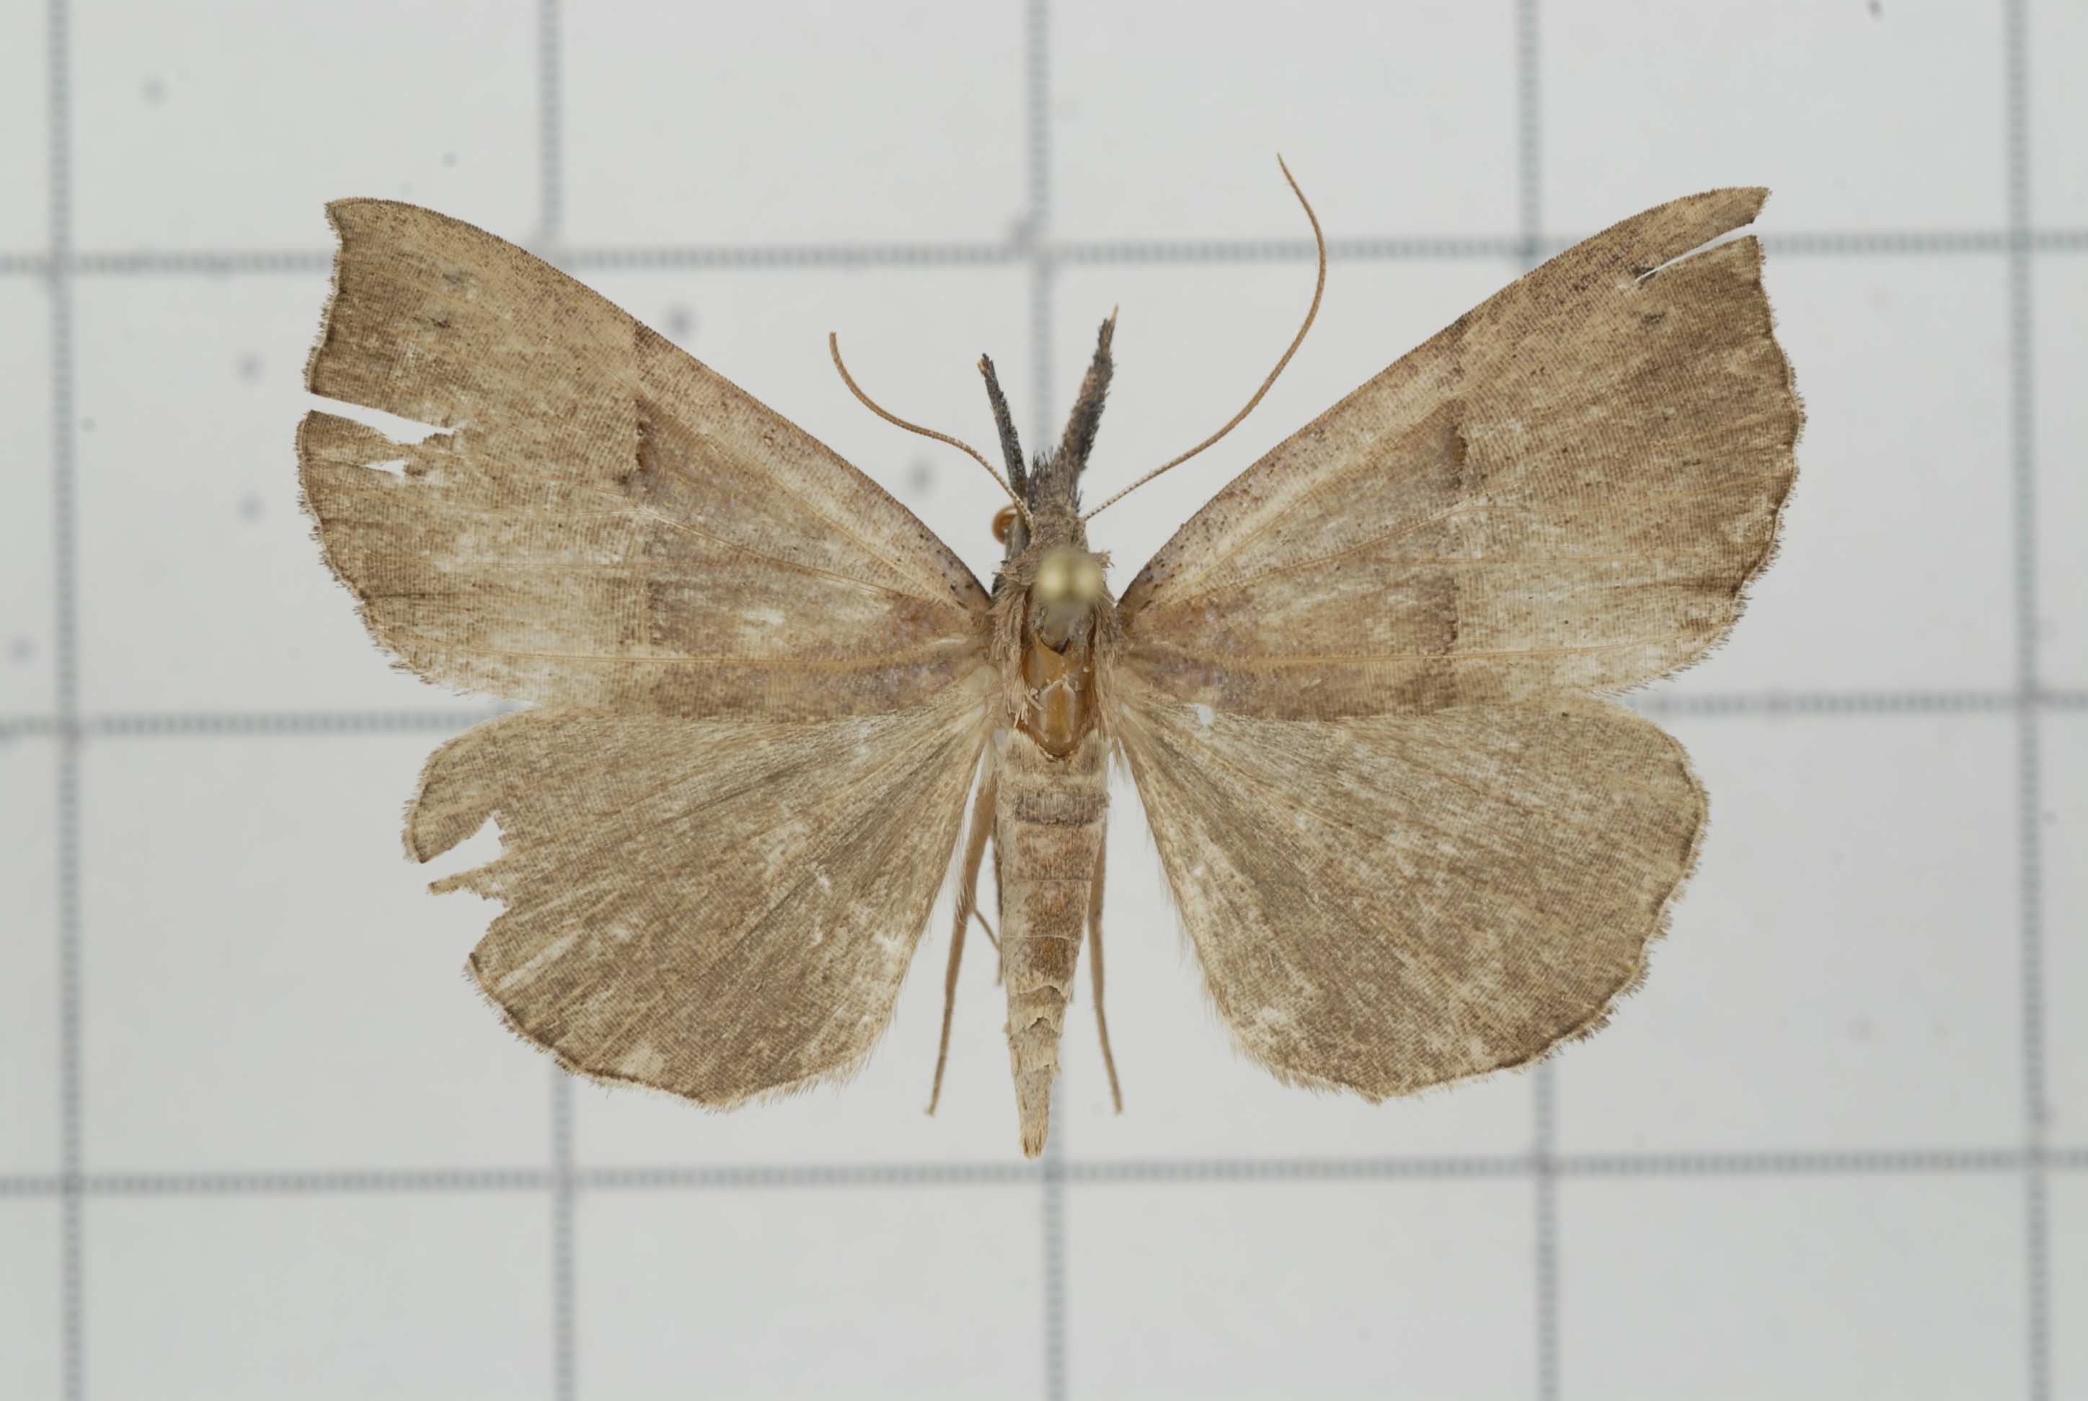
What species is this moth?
Hypena iconicalis
